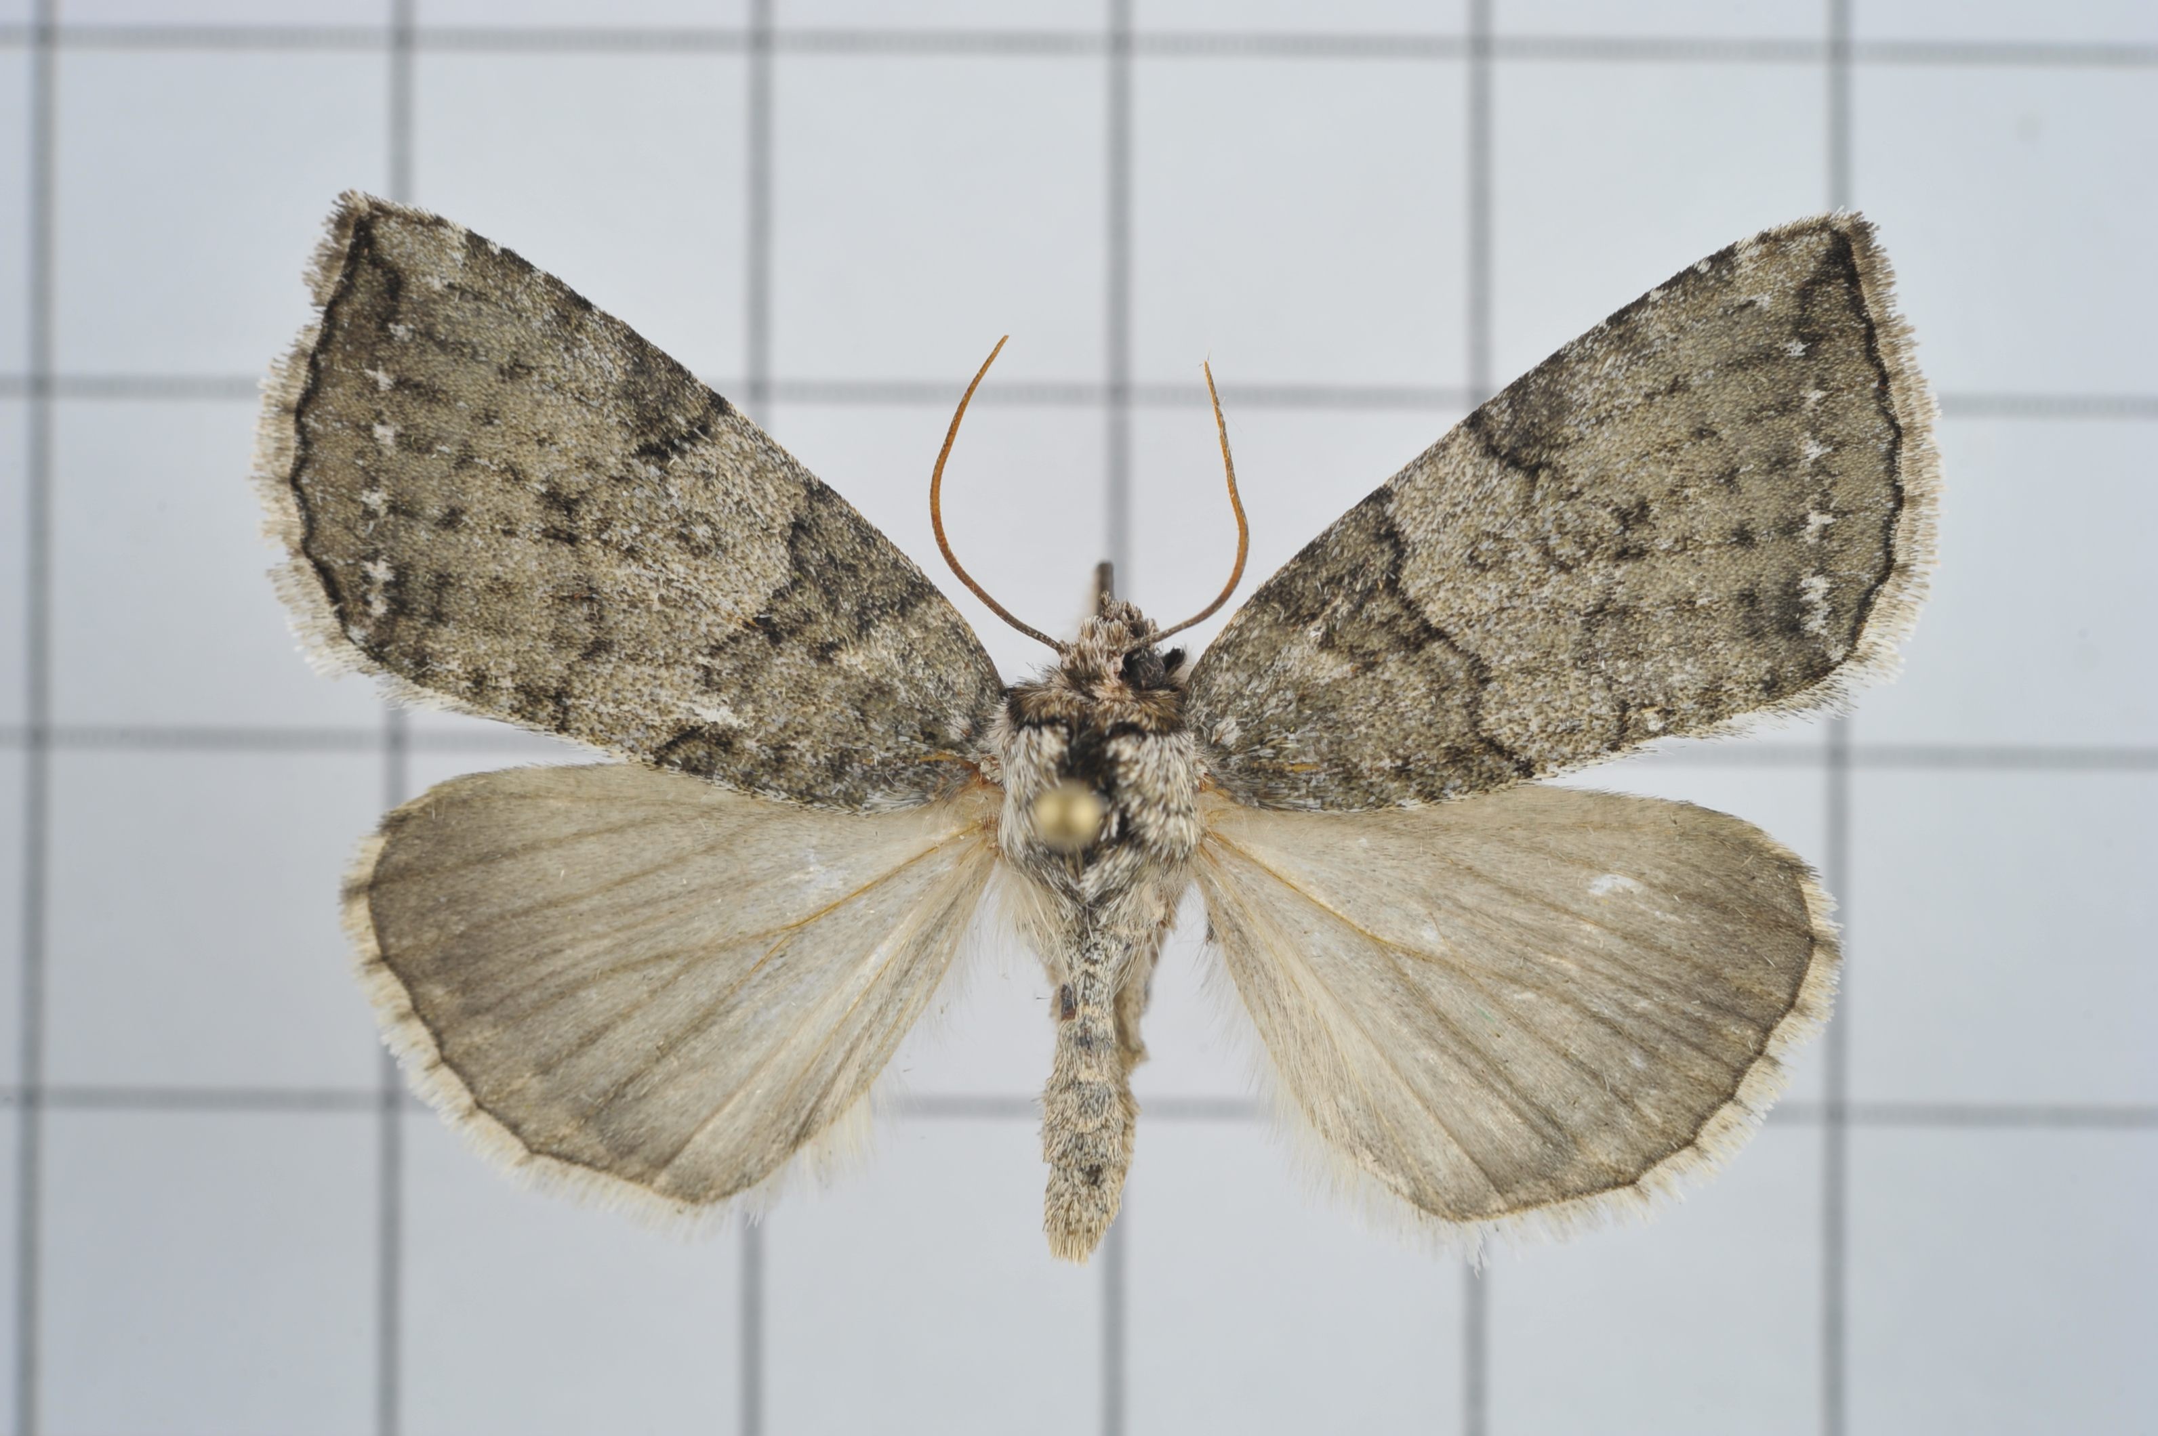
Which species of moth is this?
Parapsestis tomponis tomponis
